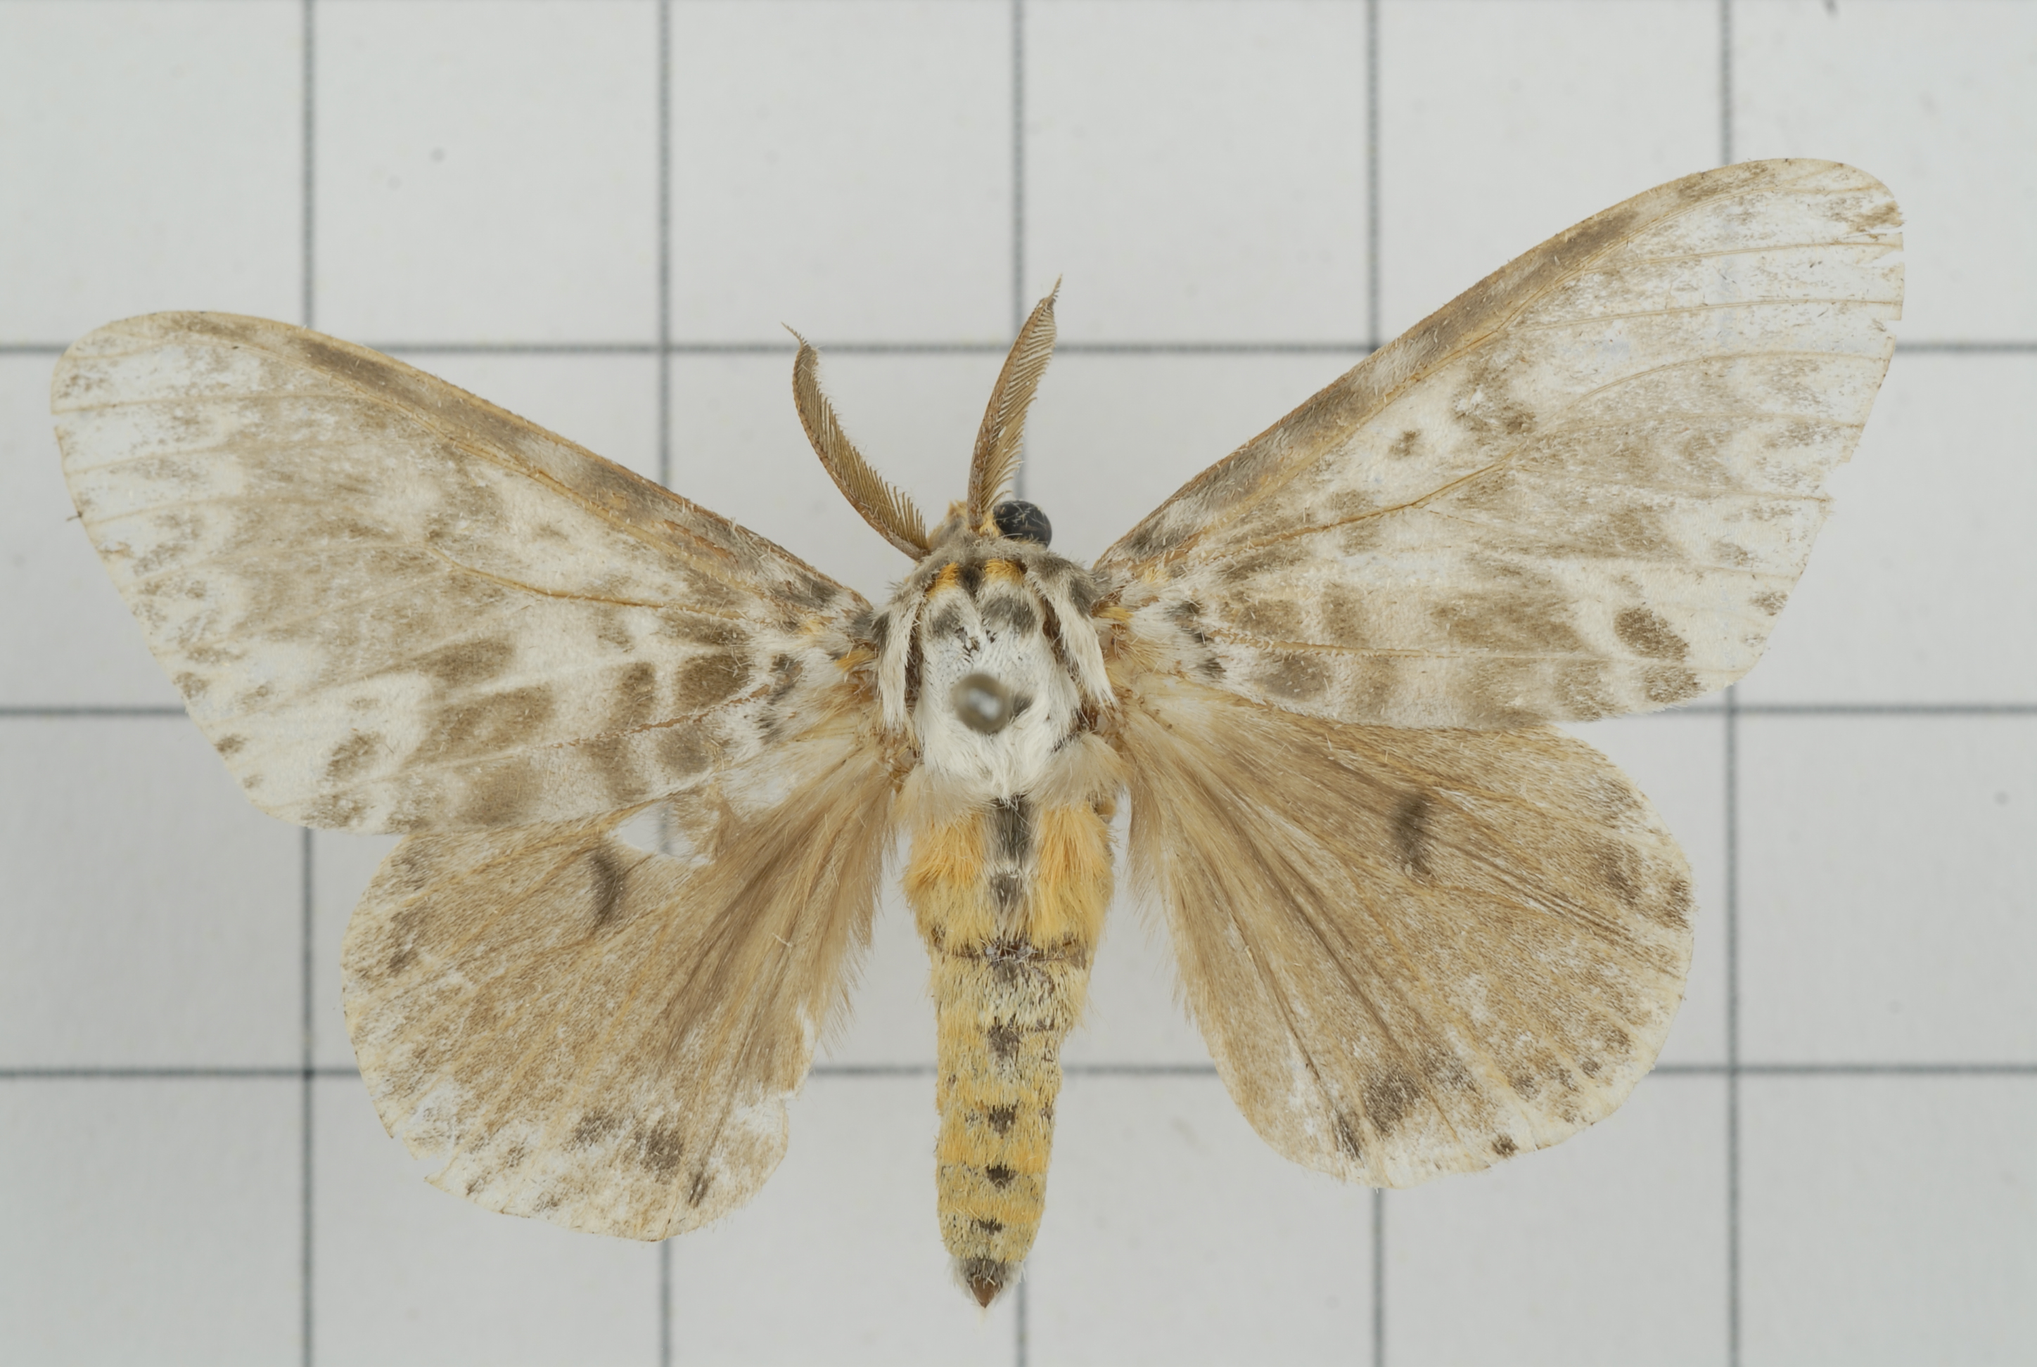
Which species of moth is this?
Lymantria mathura subpallida
